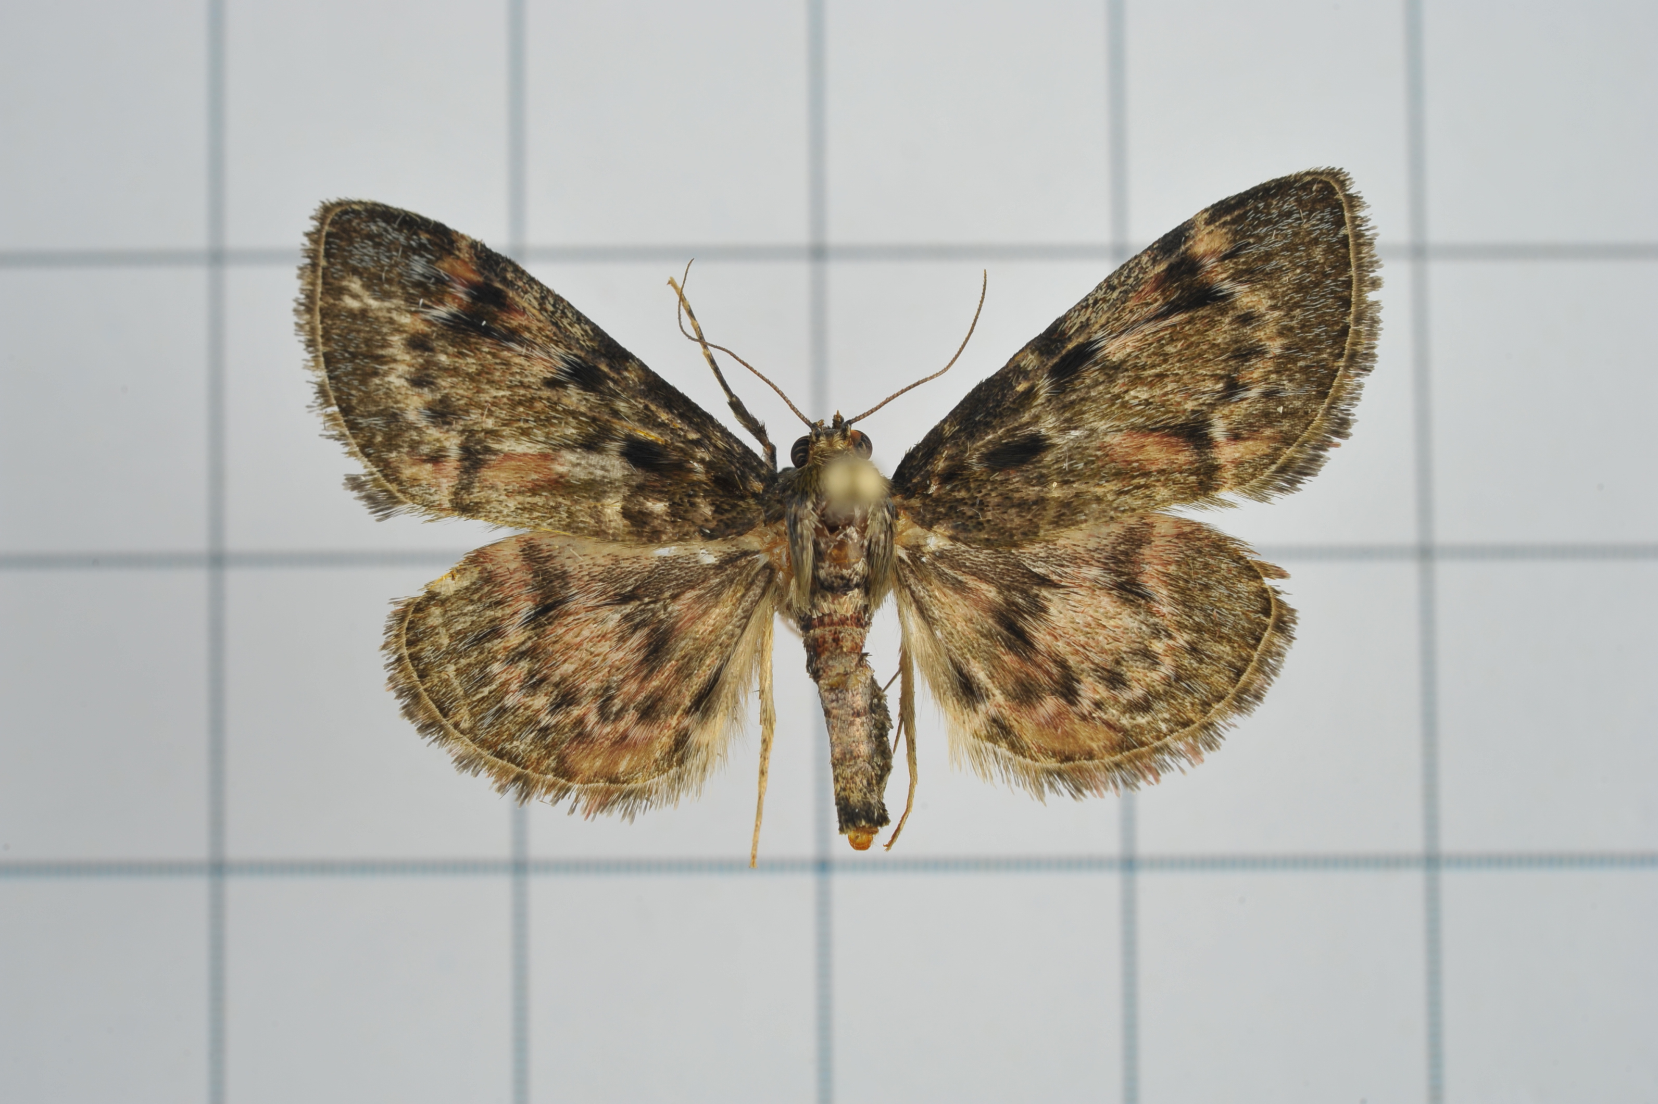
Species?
Coenodomus dudgeoni
